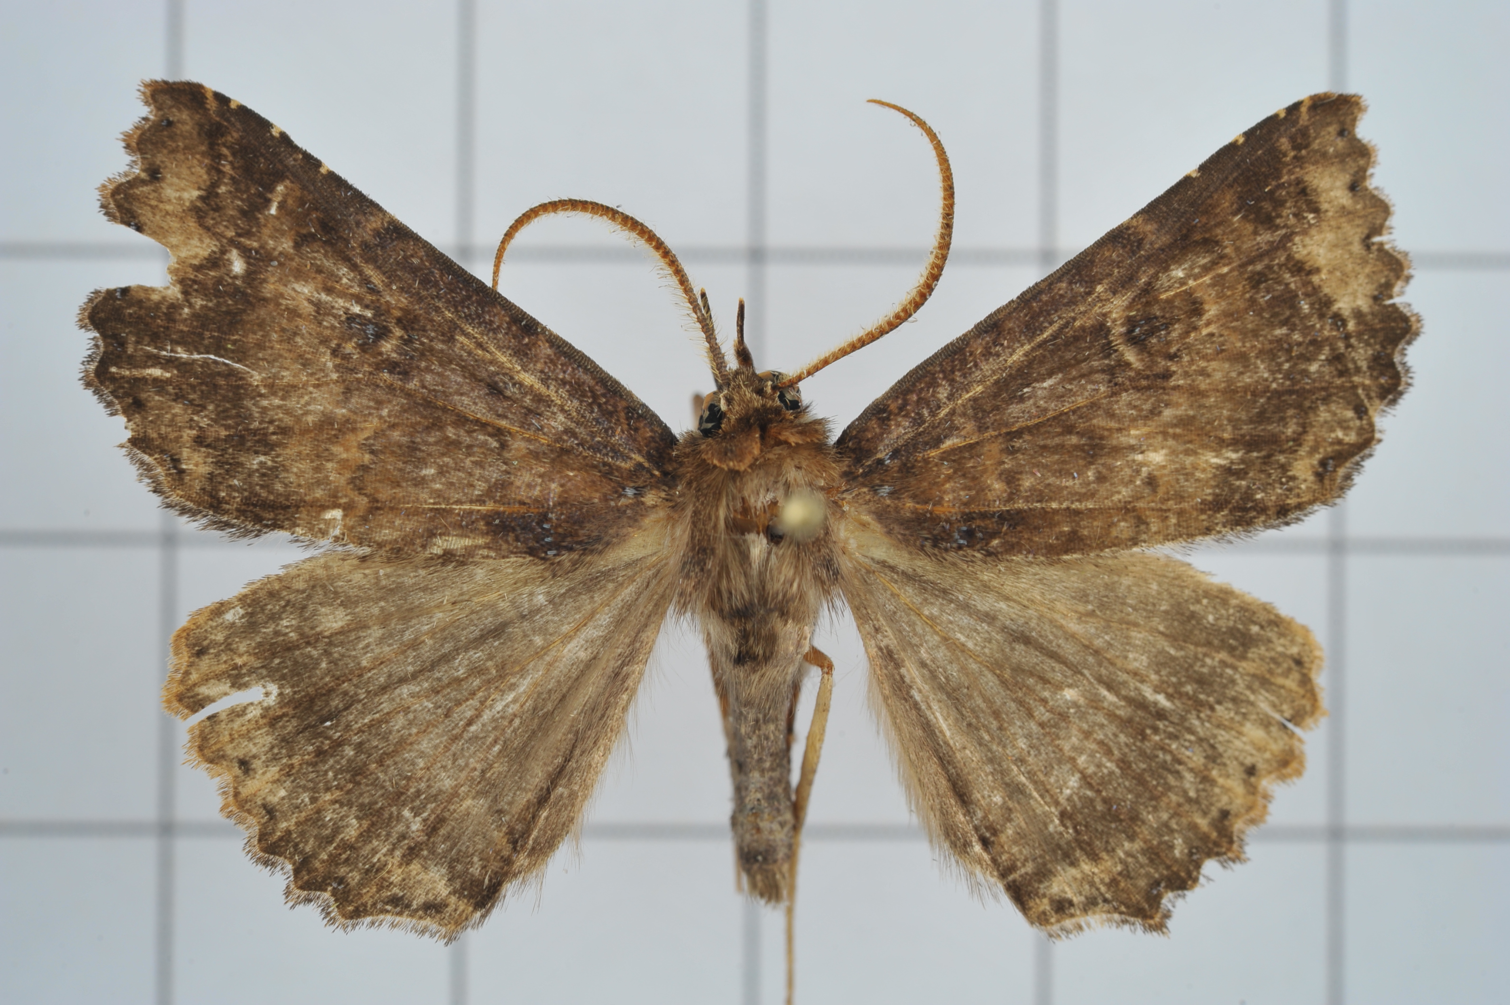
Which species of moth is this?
Hypersypnoides punctosa
